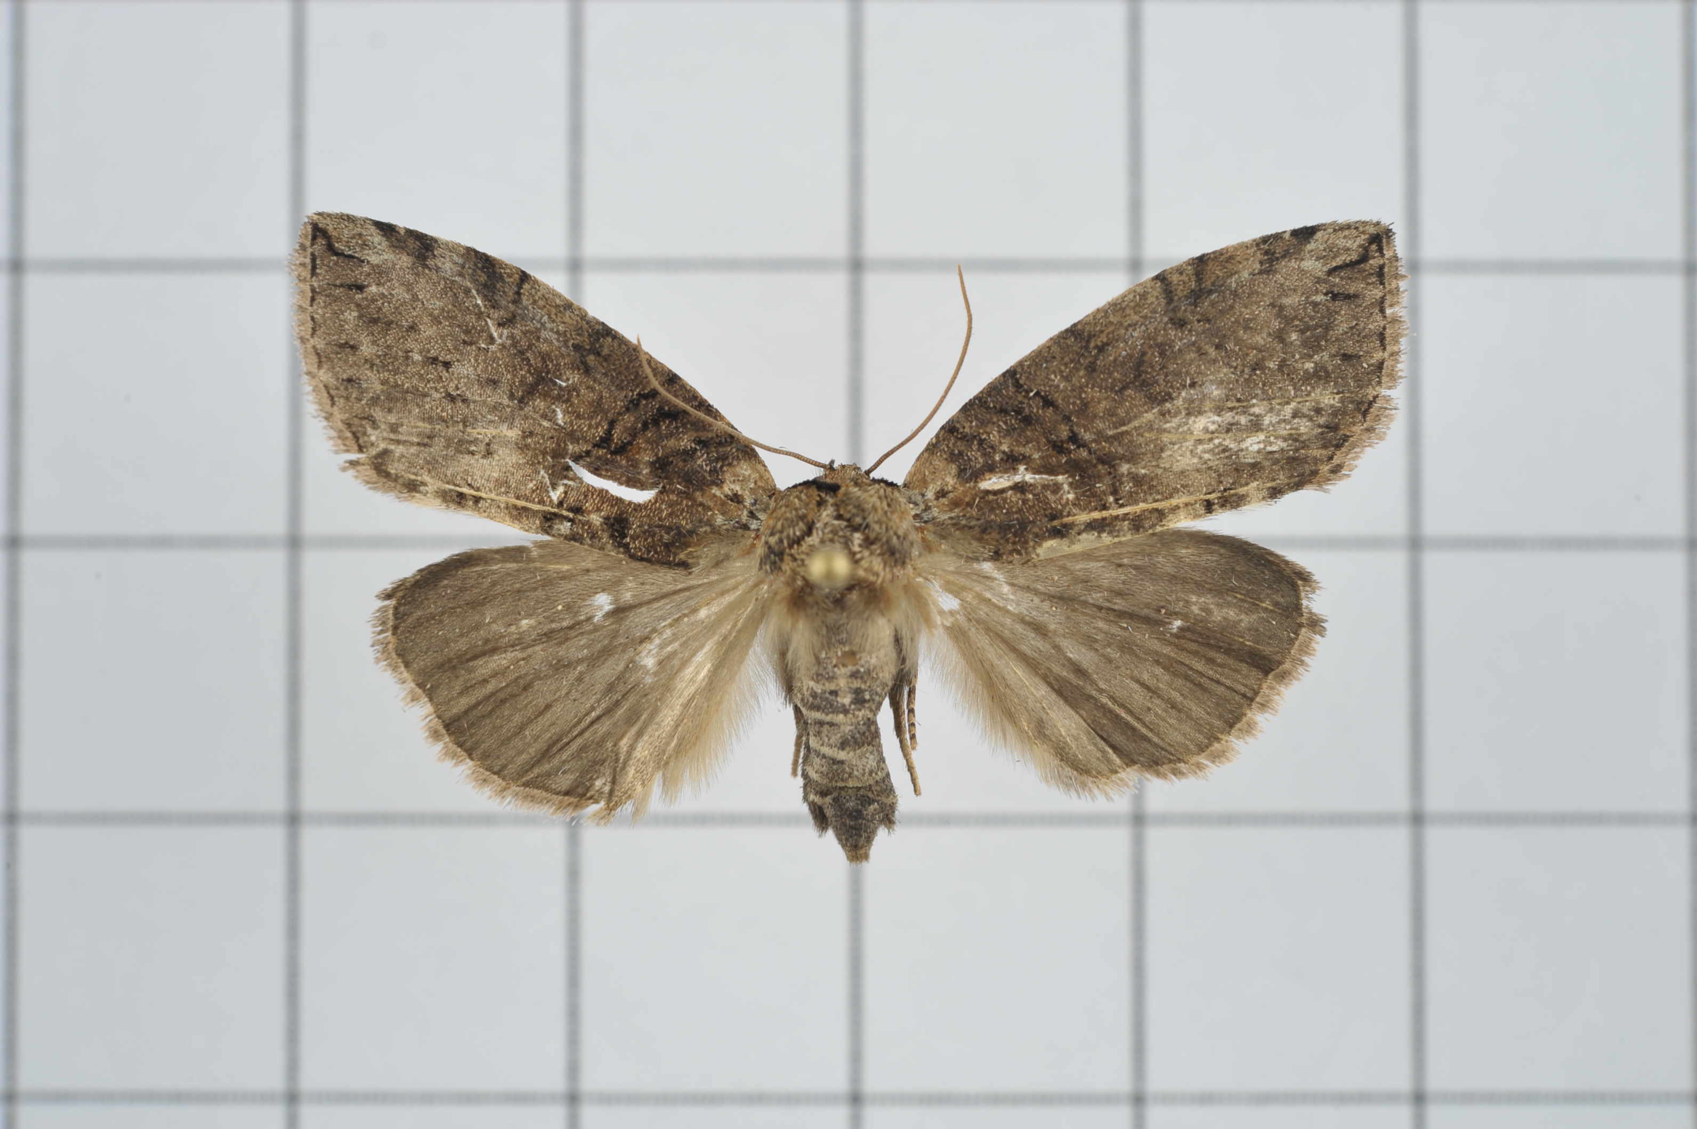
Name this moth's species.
Horipsestis aenea aenea
